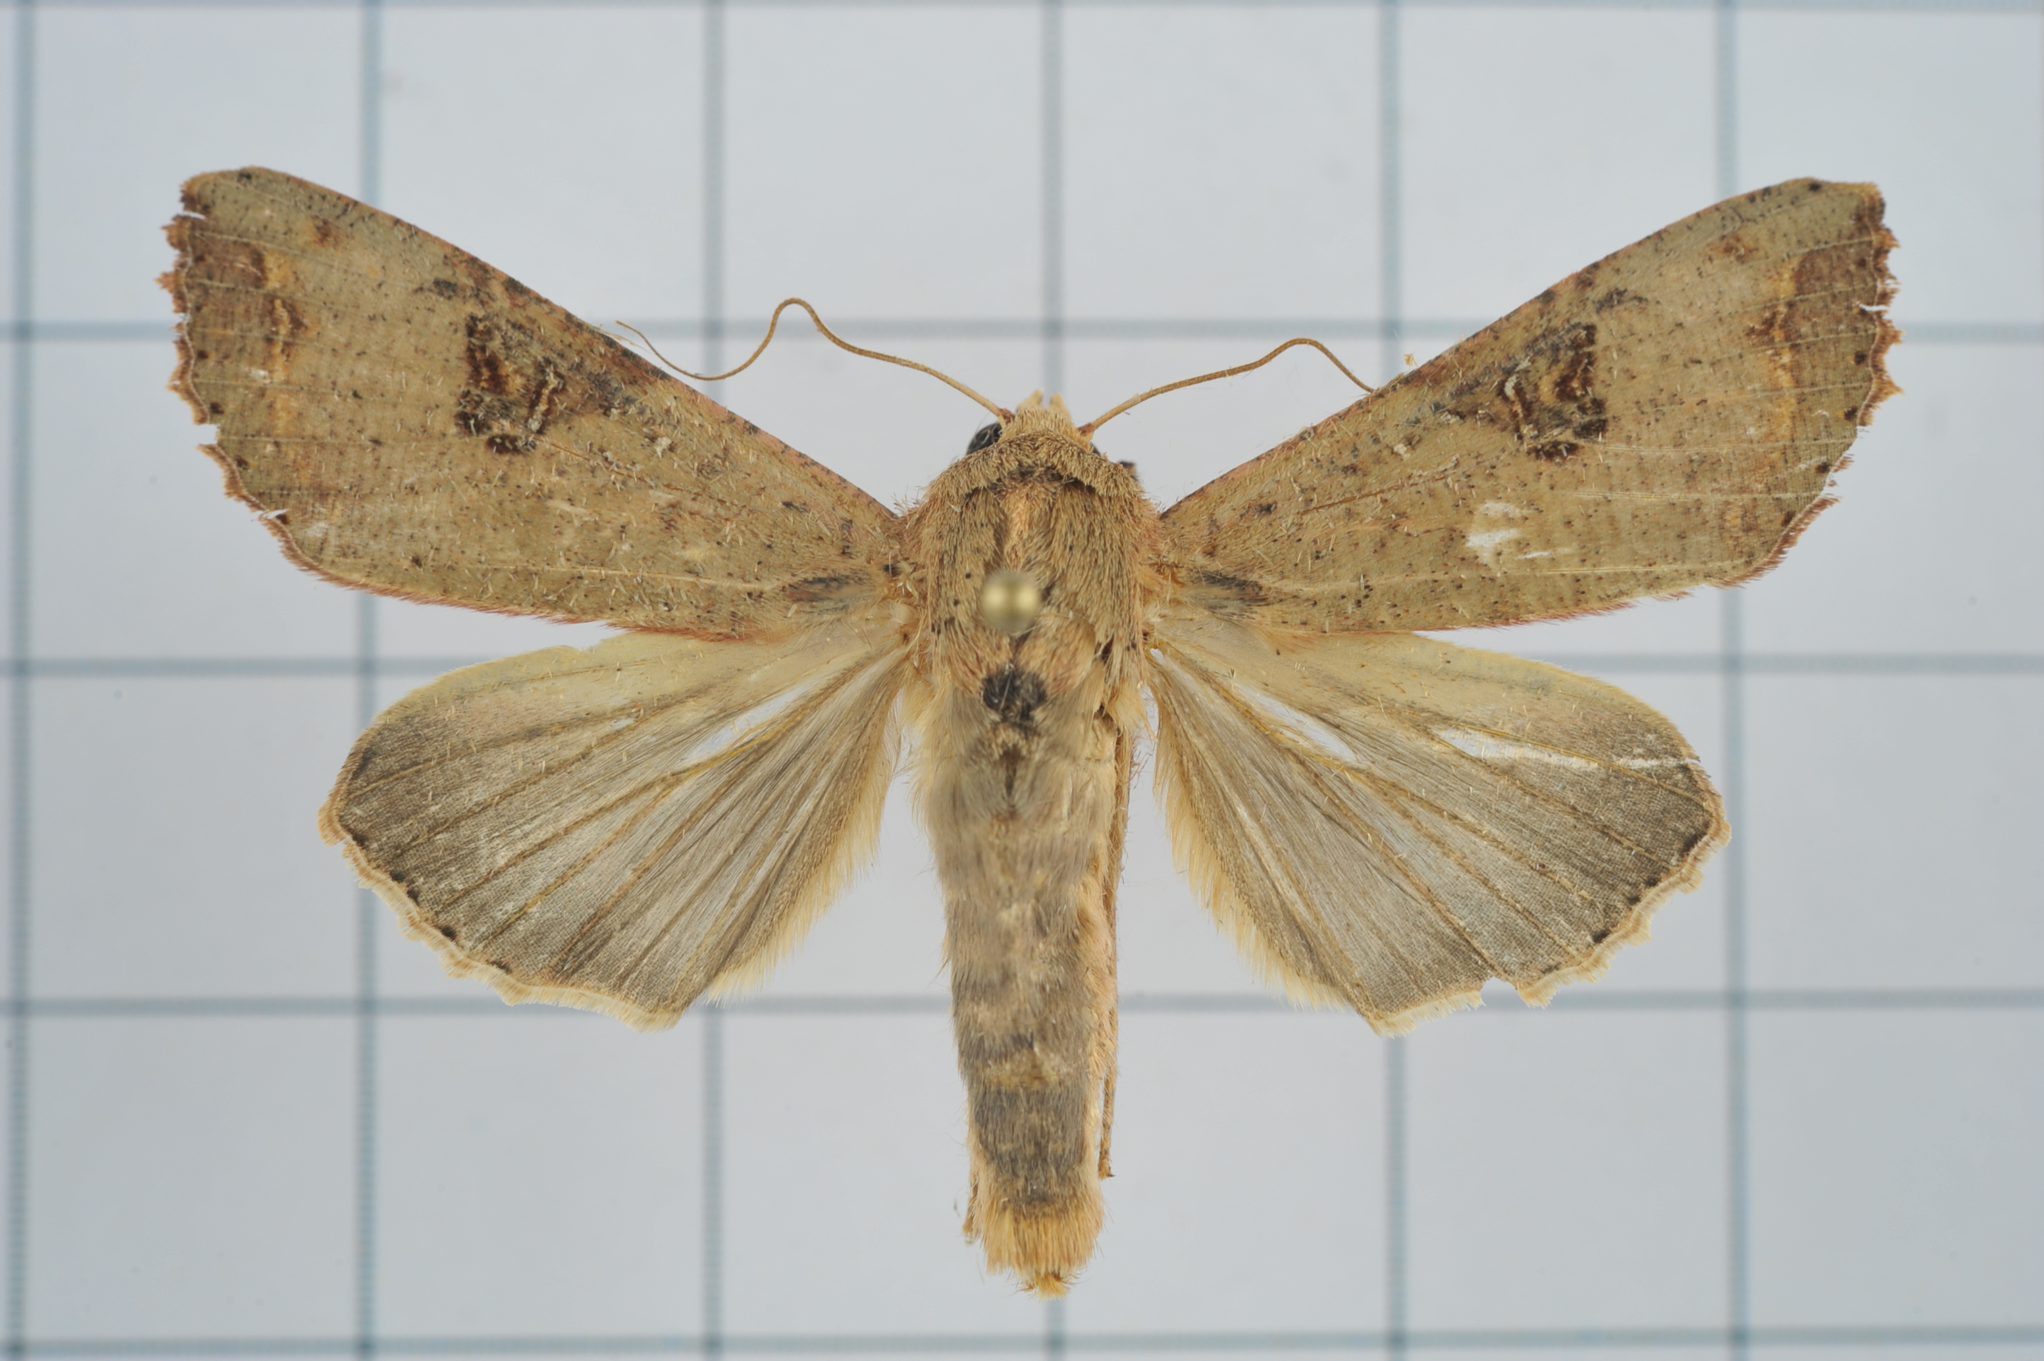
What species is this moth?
Tiracola aureata
